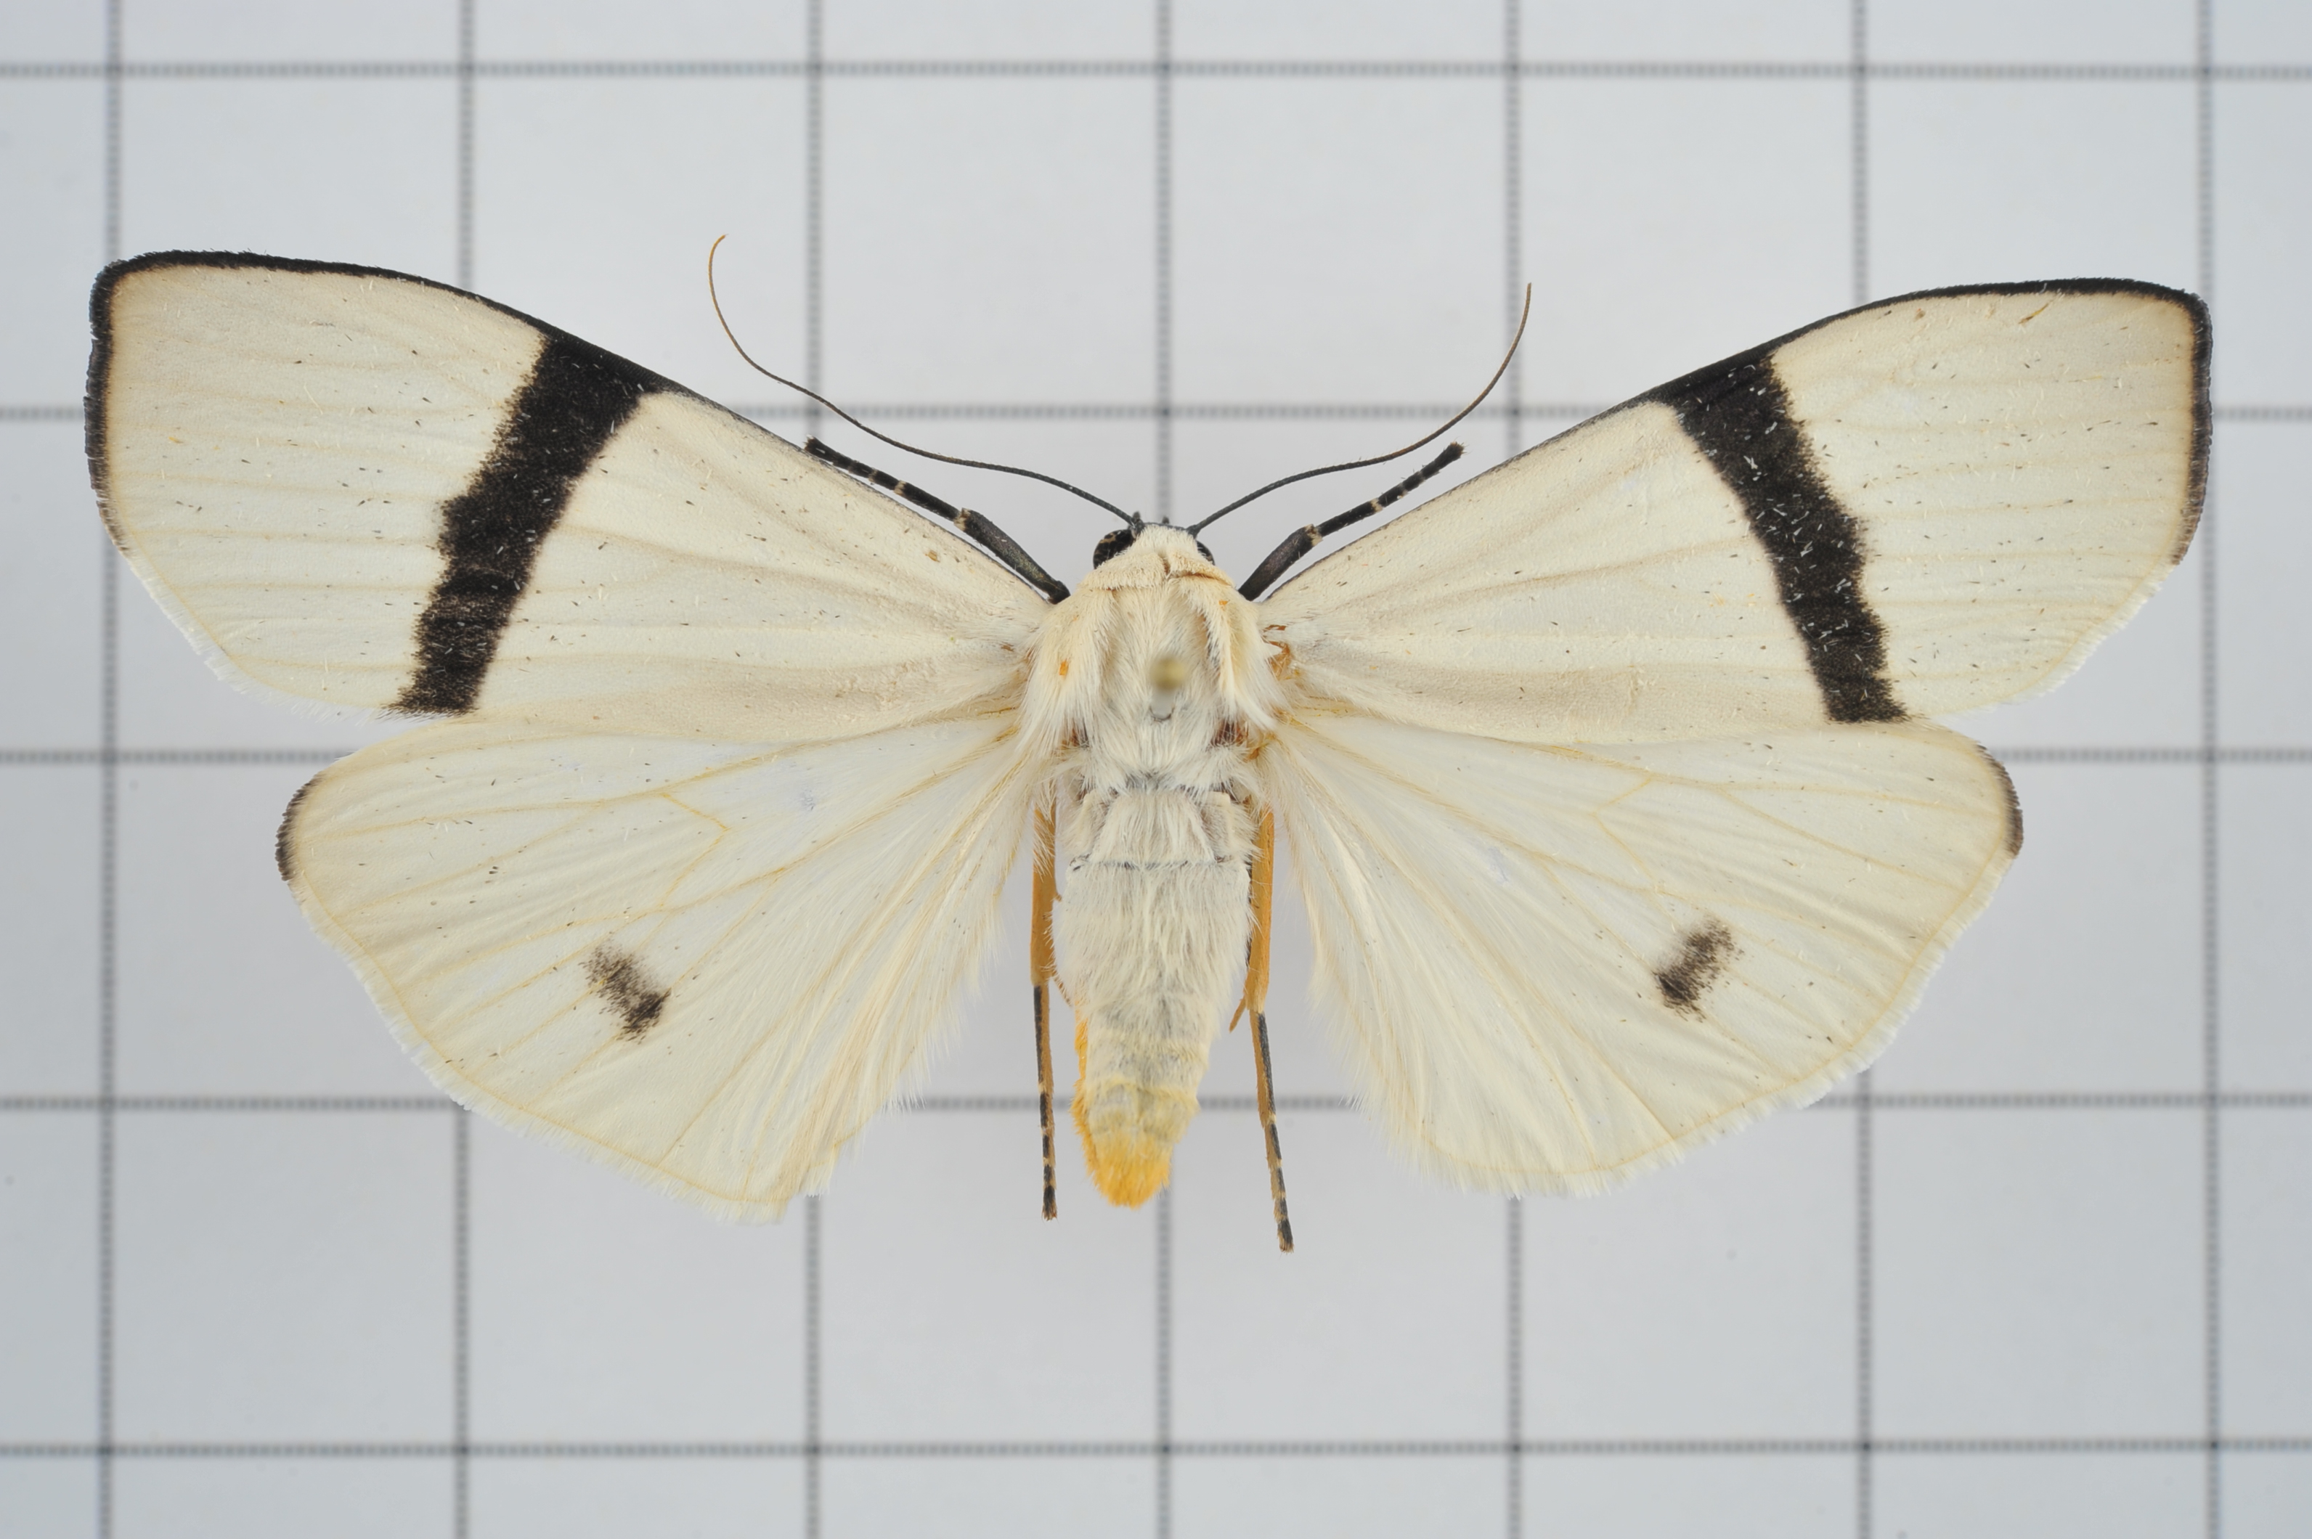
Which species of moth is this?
Vamuna alboluteora
